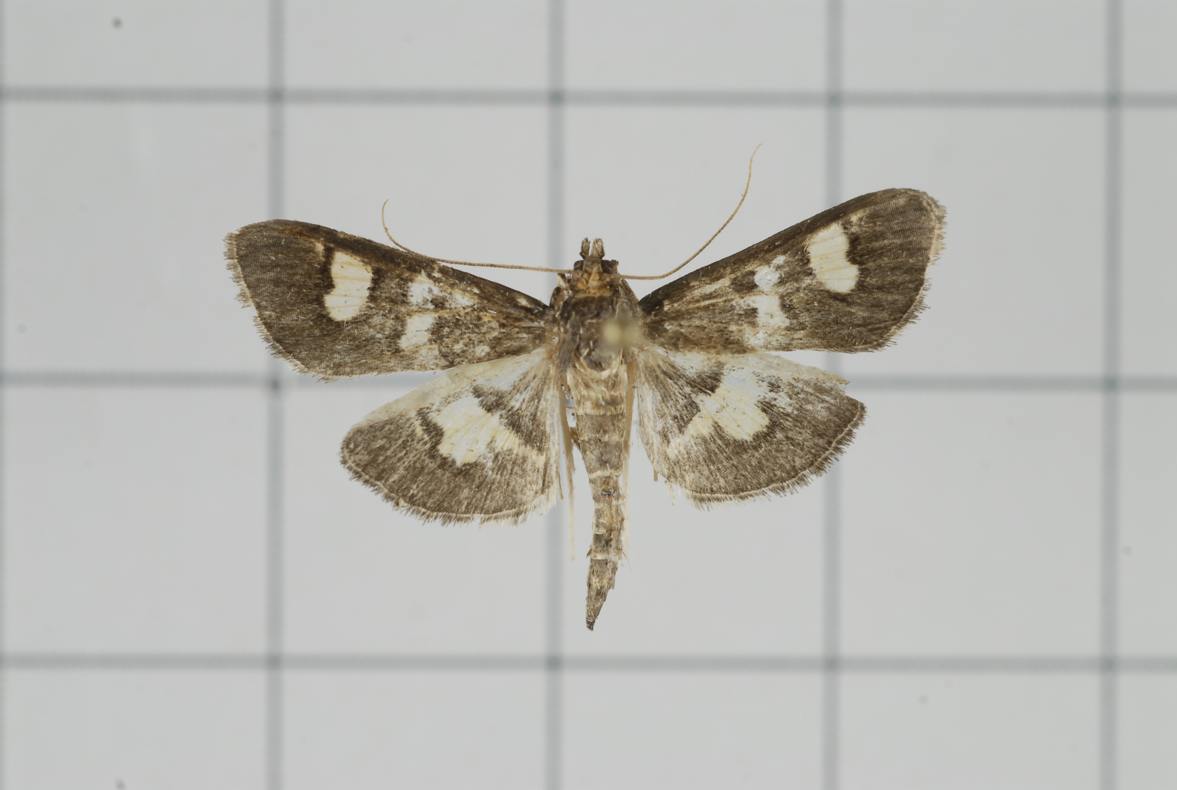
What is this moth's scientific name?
Mecyna tricolor
